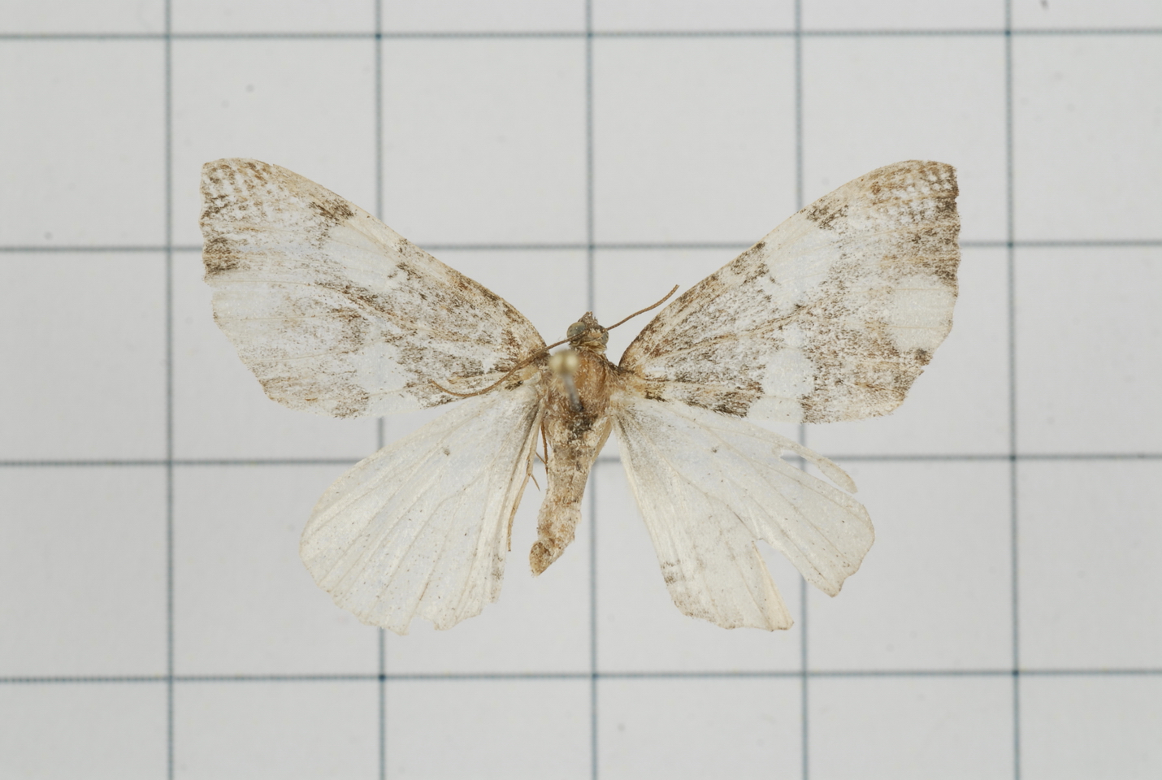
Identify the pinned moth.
Protonebula egregia
